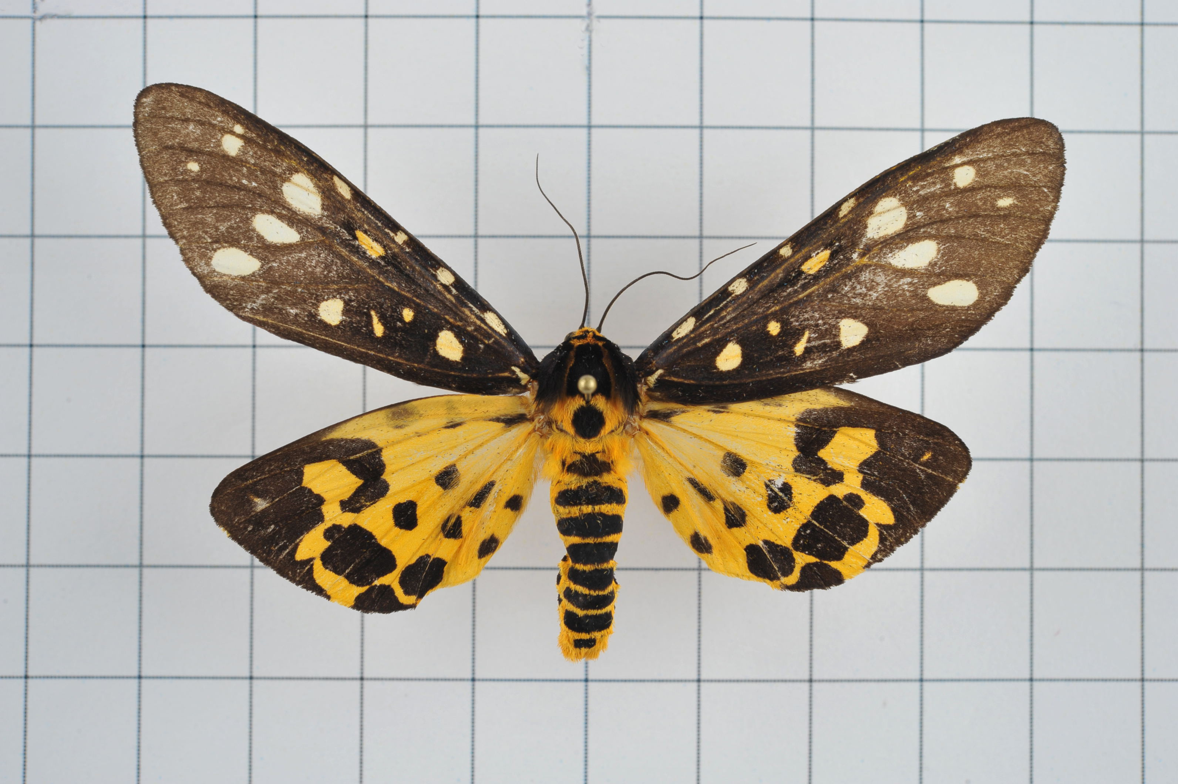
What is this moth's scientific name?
Aglaomorpha histrio formosana
